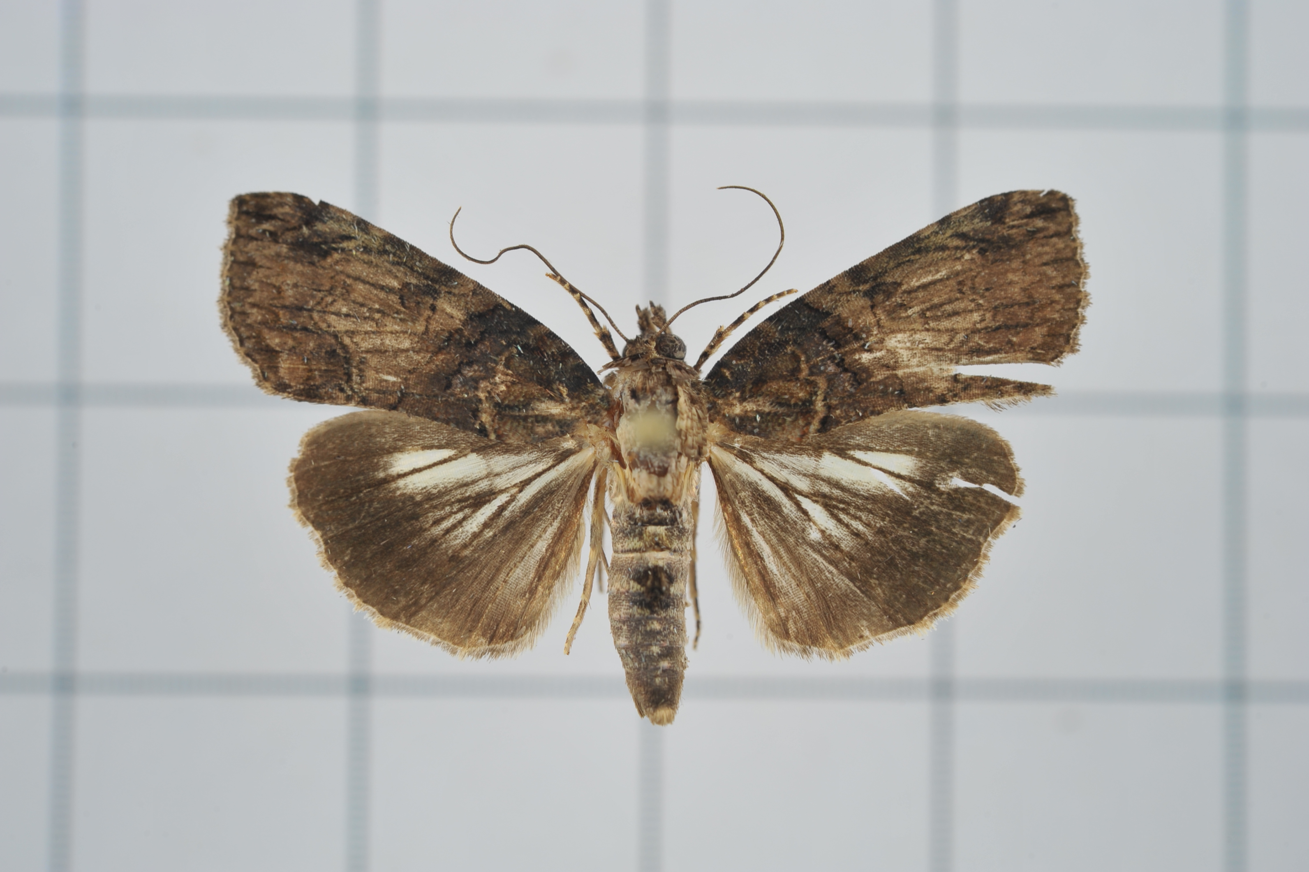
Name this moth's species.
Lophoptera phaeobasis
